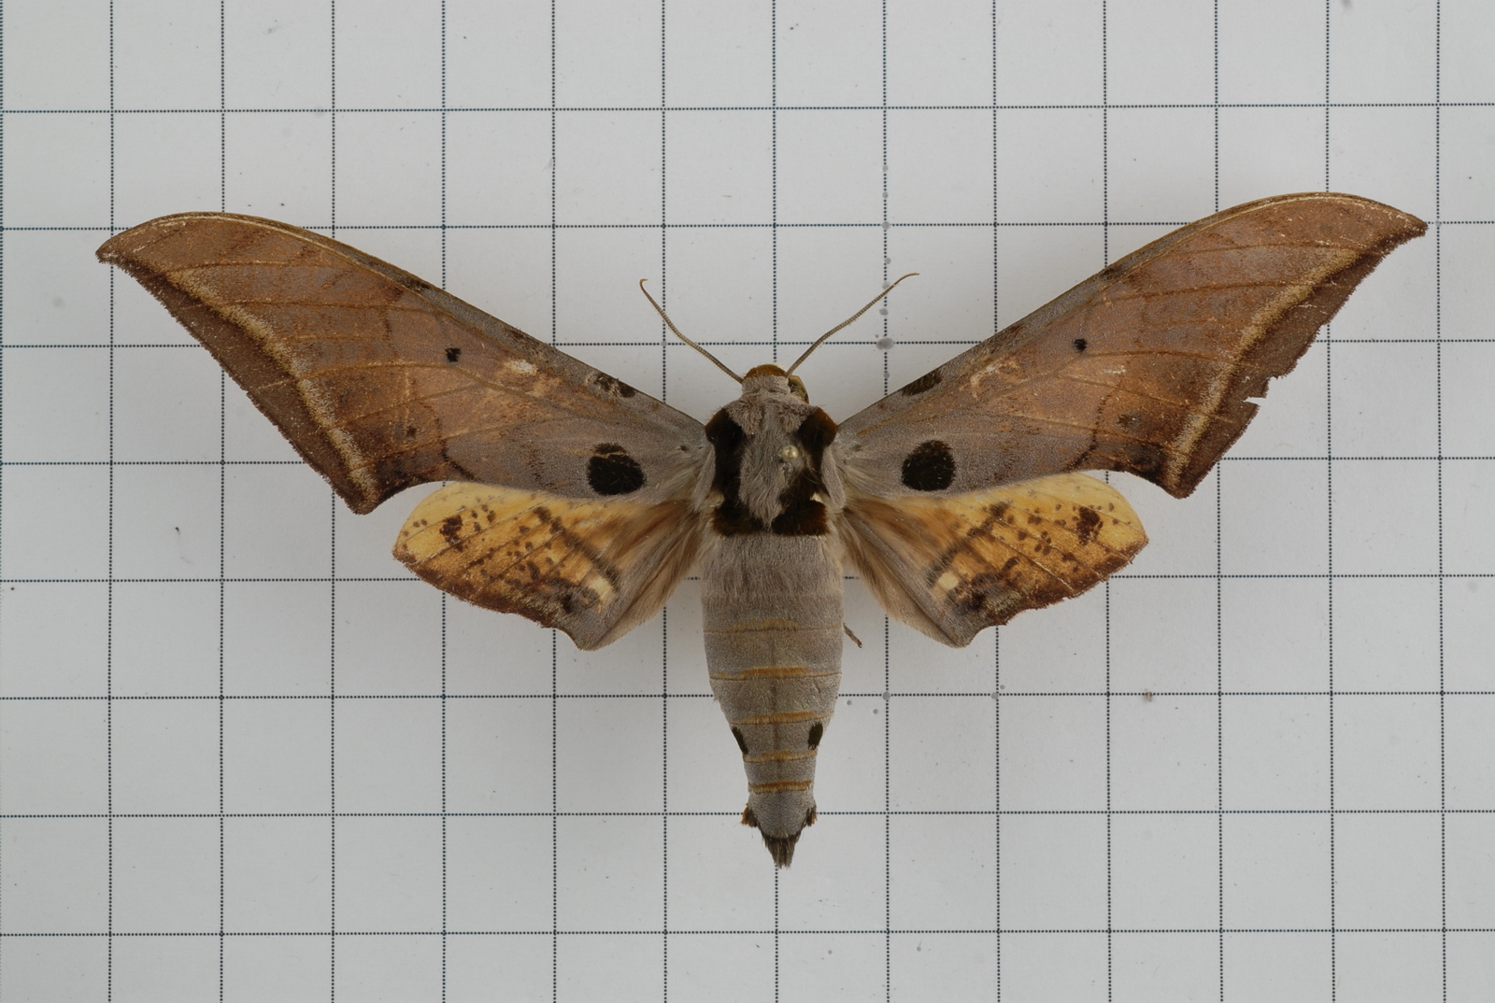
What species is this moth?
Ambulyx semiplacida
